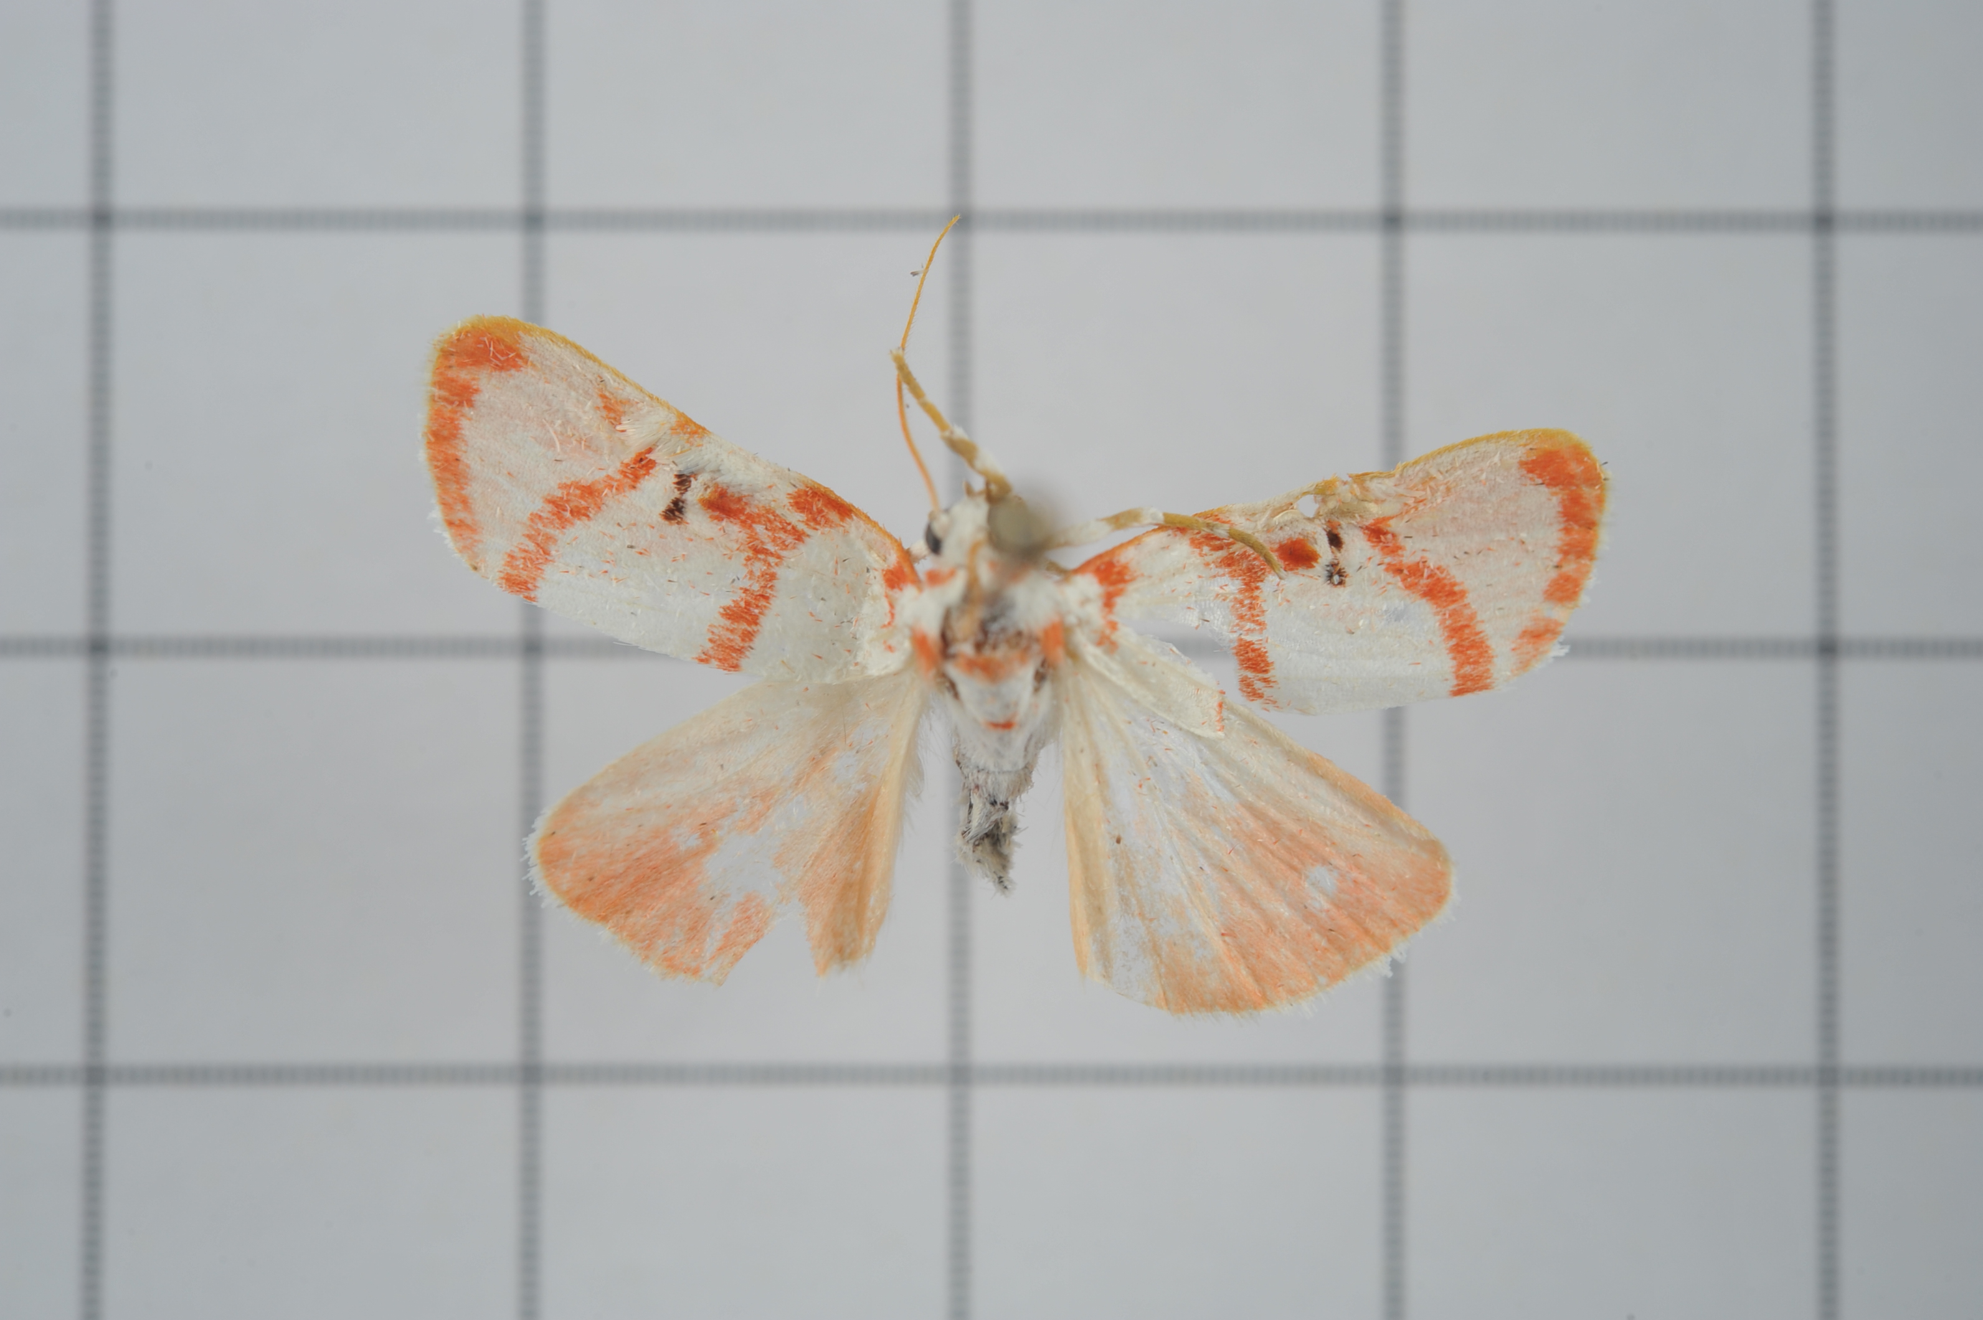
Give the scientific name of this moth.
Cyana hamata hamata
